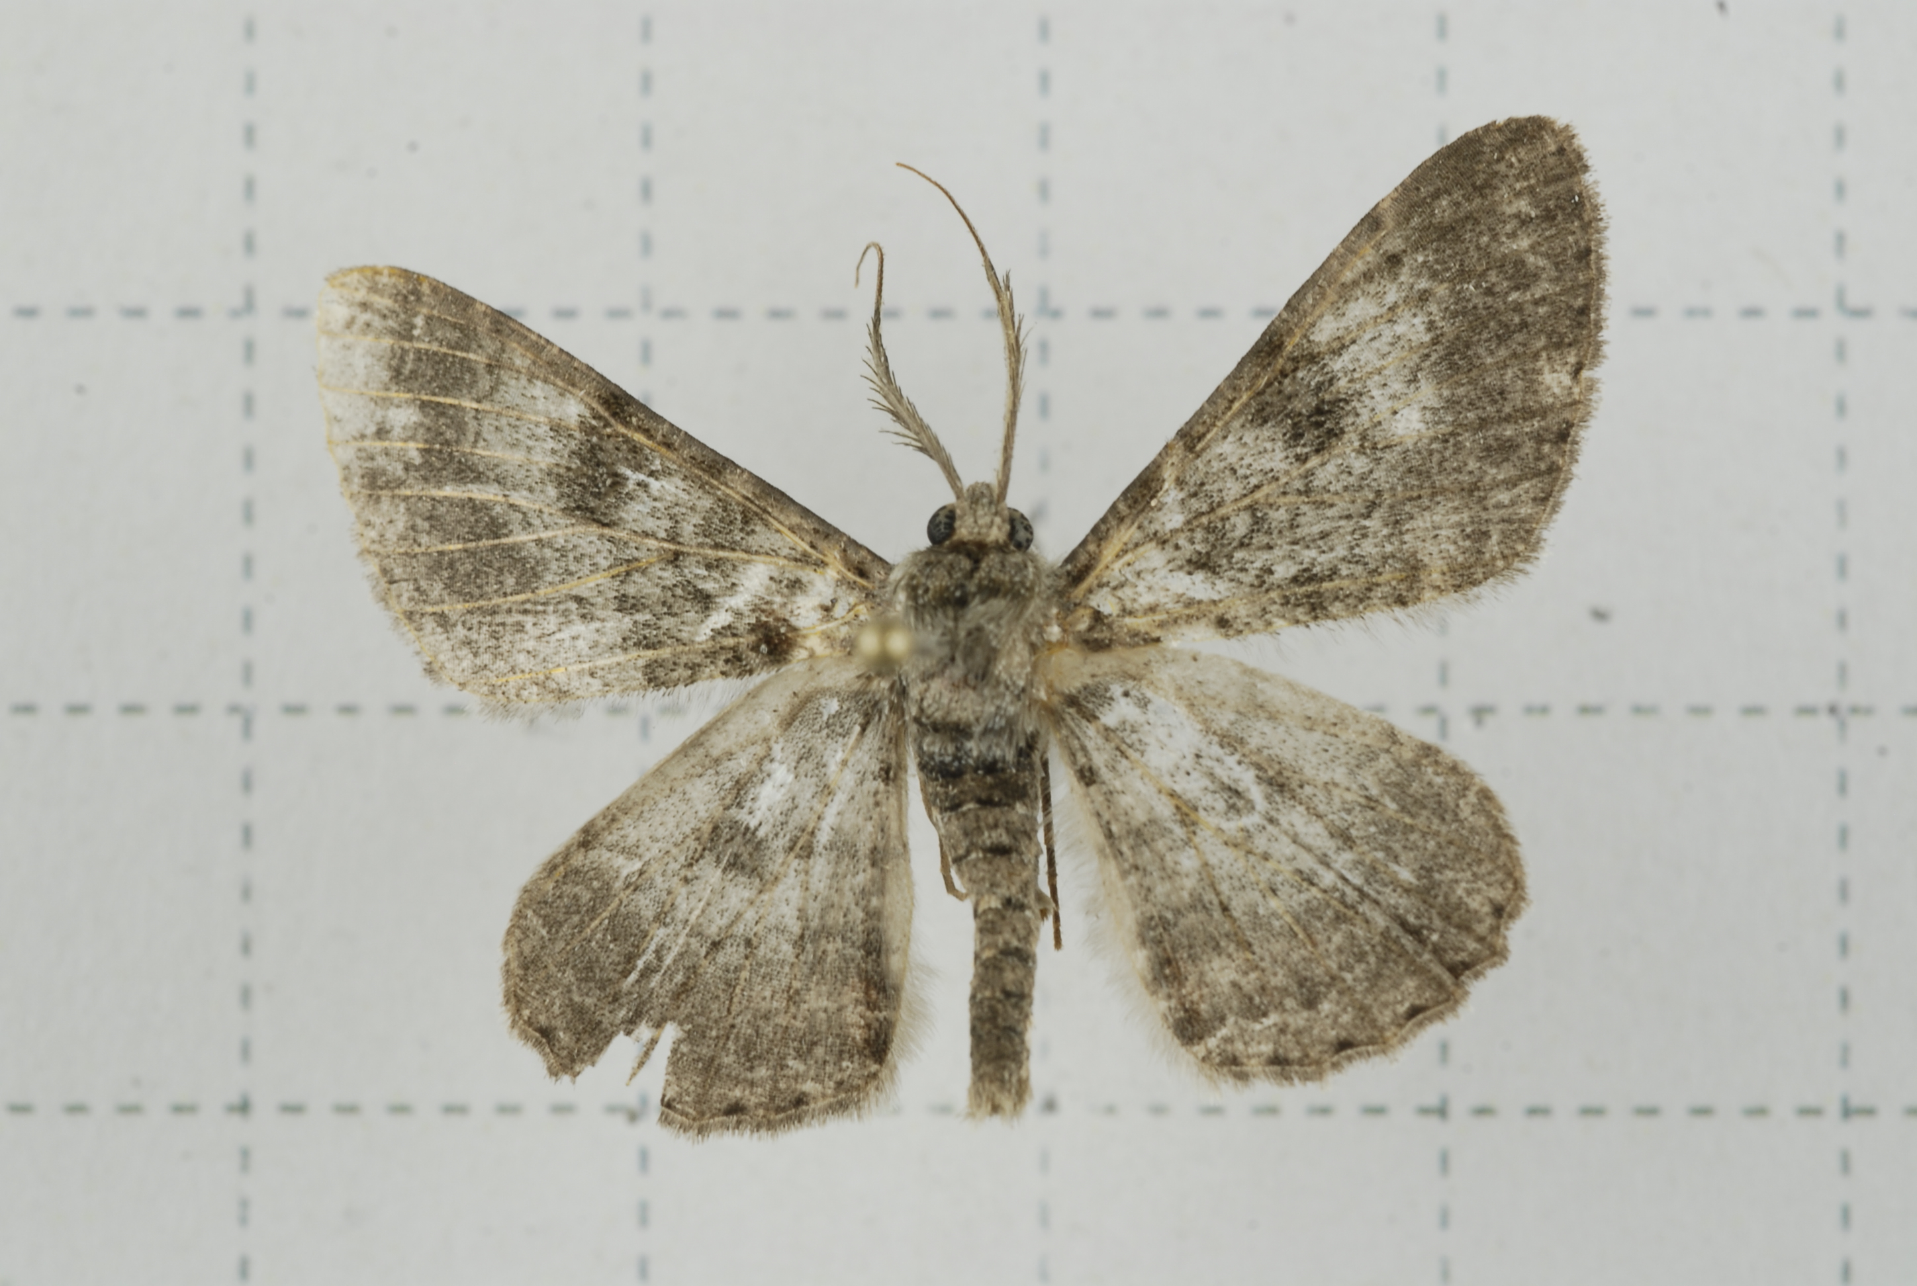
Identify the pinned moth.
Cleora repulsaria repulsaria
